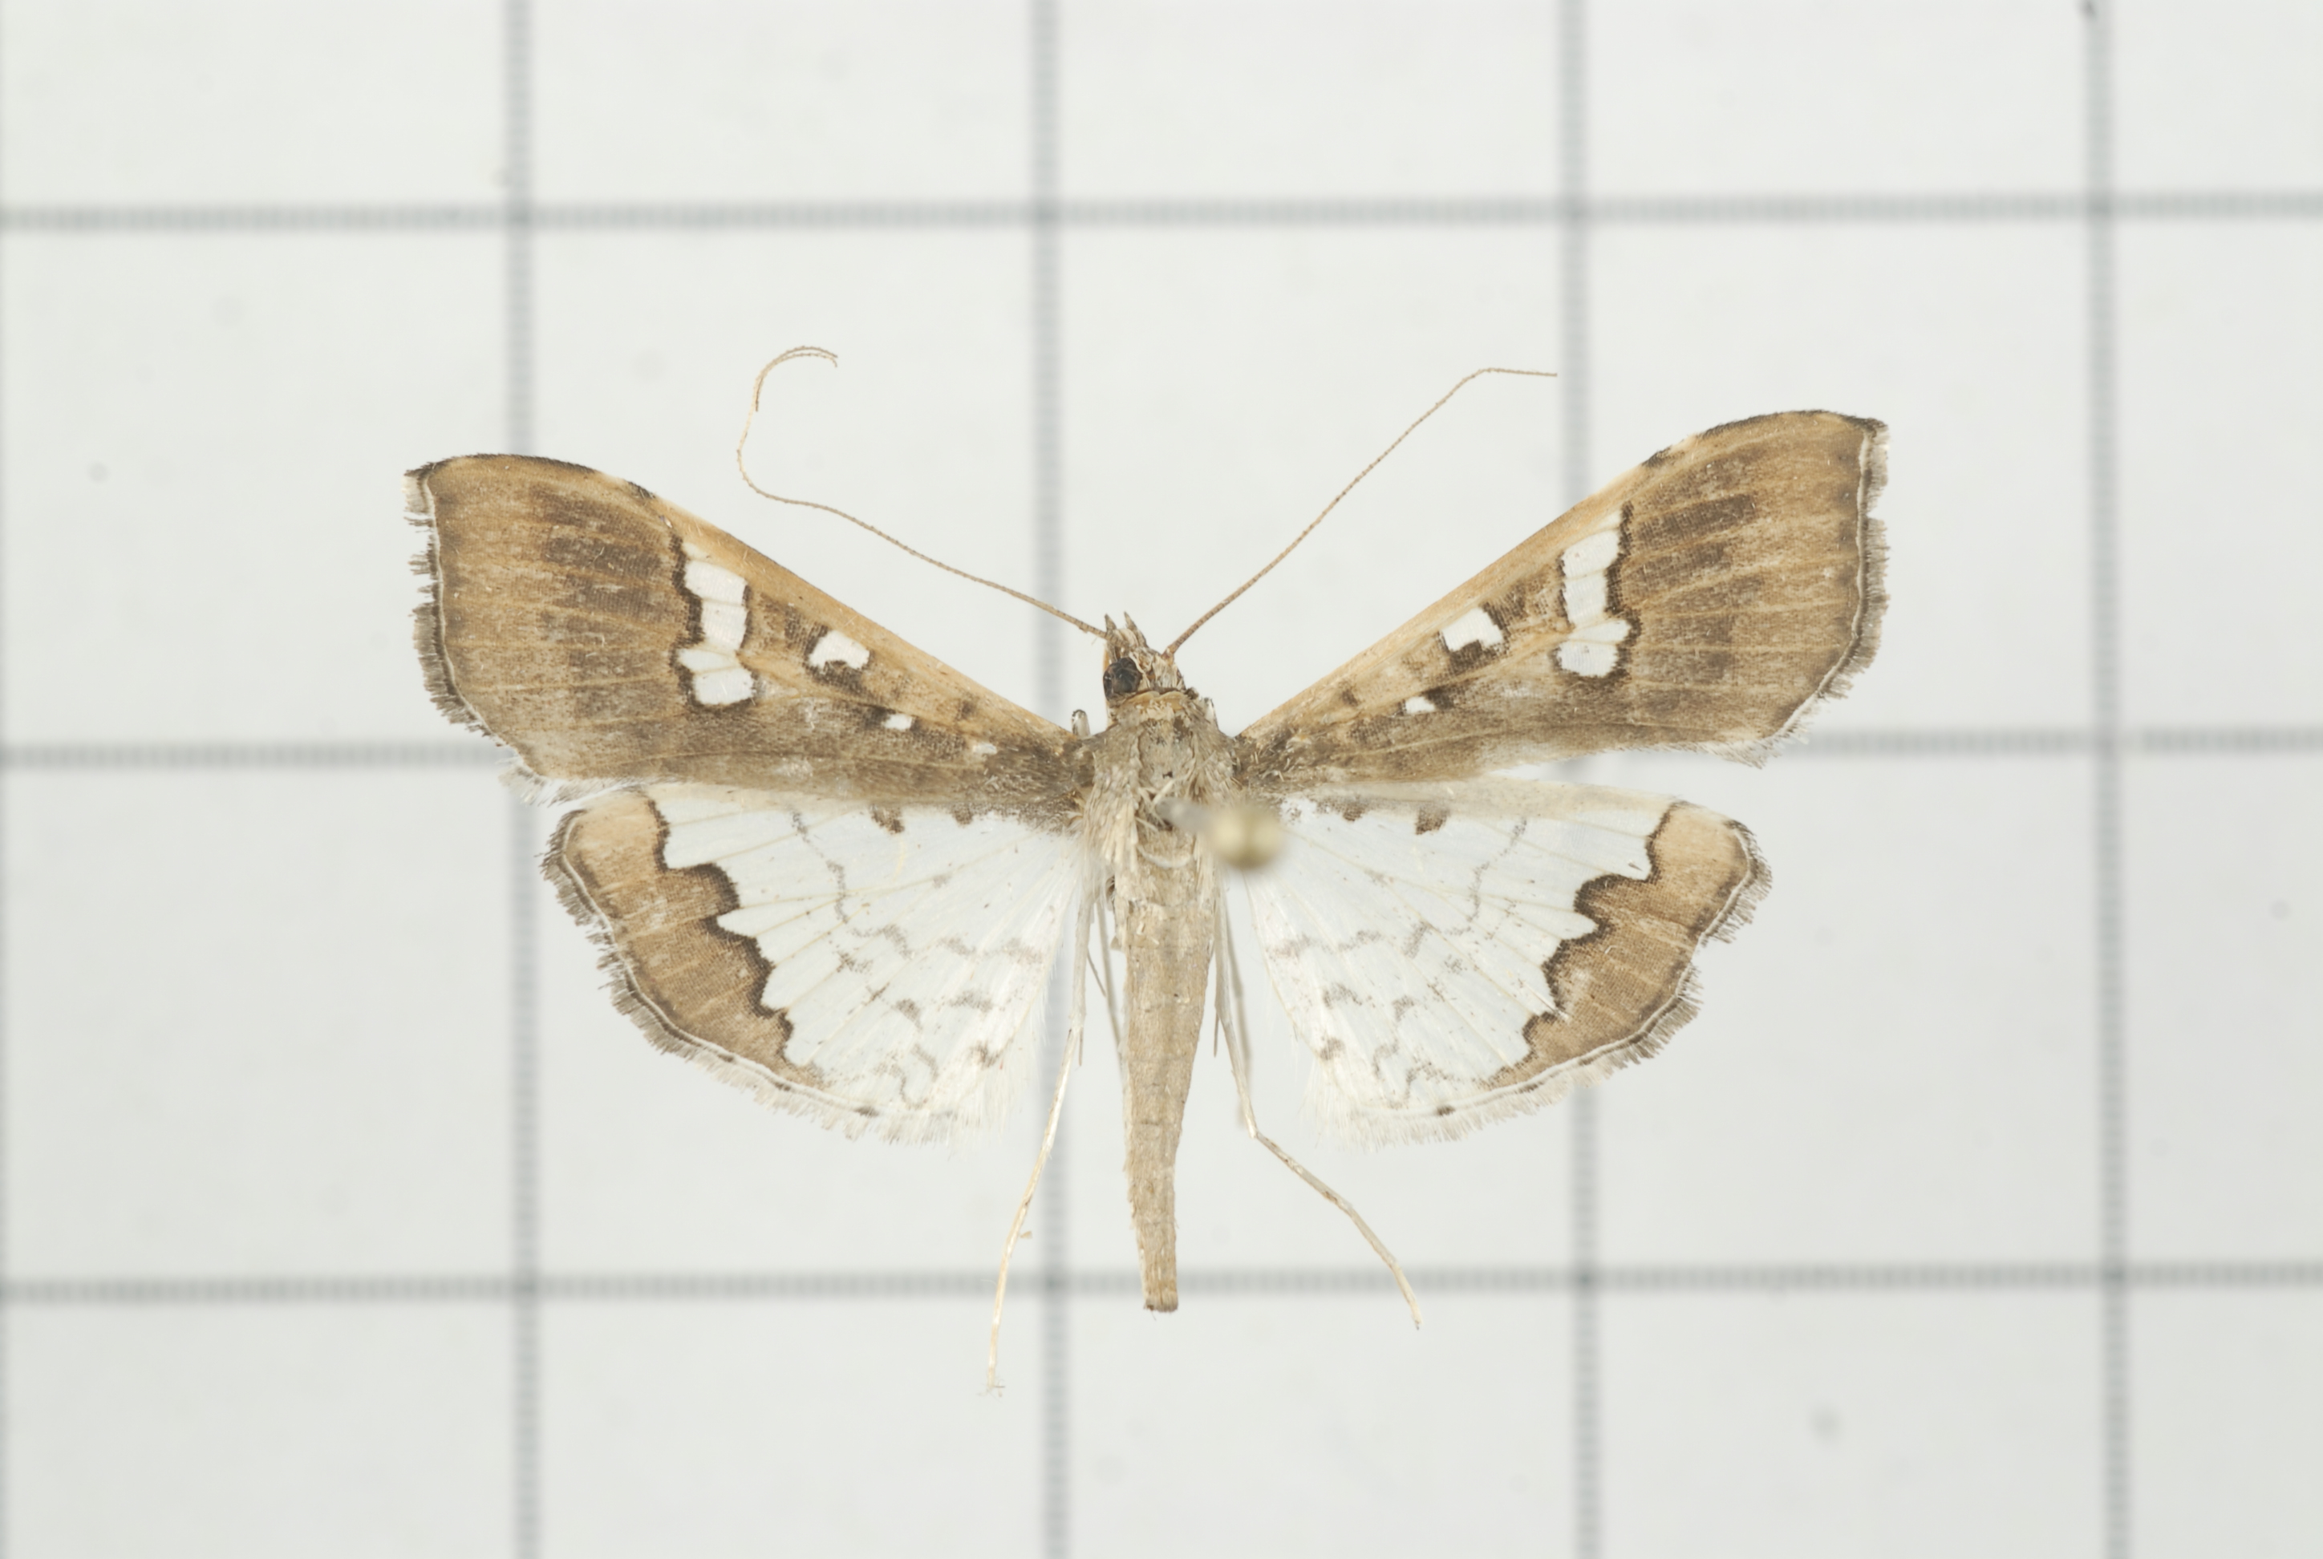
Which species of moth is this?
Maruca vitrata
